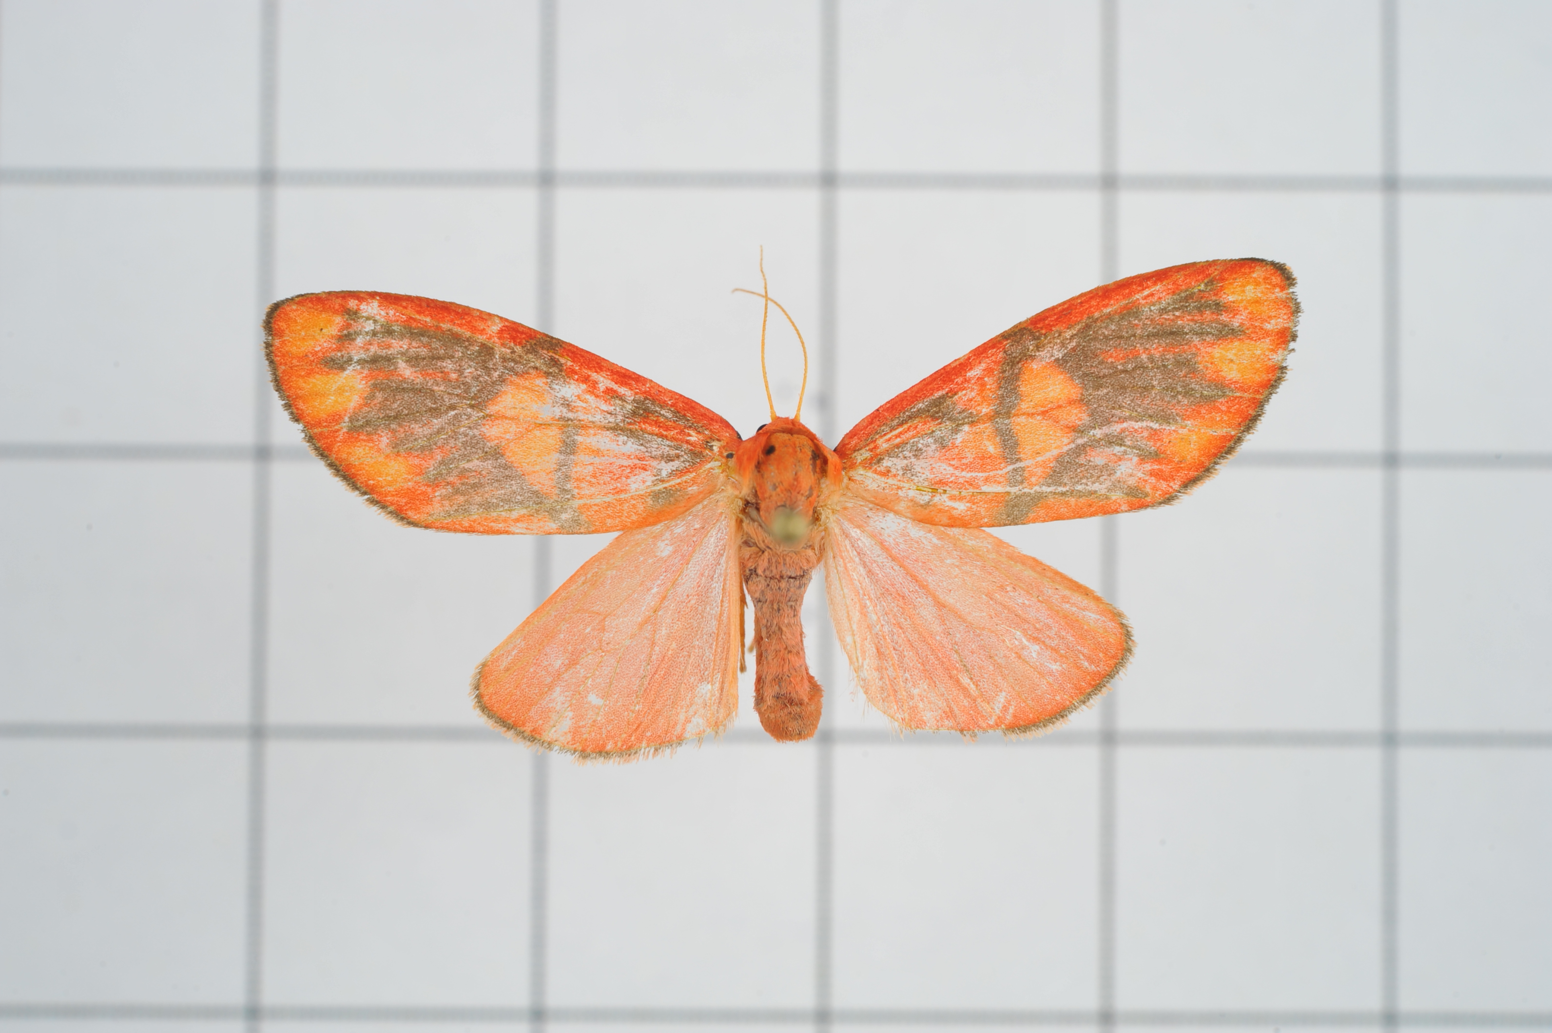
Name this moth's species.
Matsumursine horishanella
